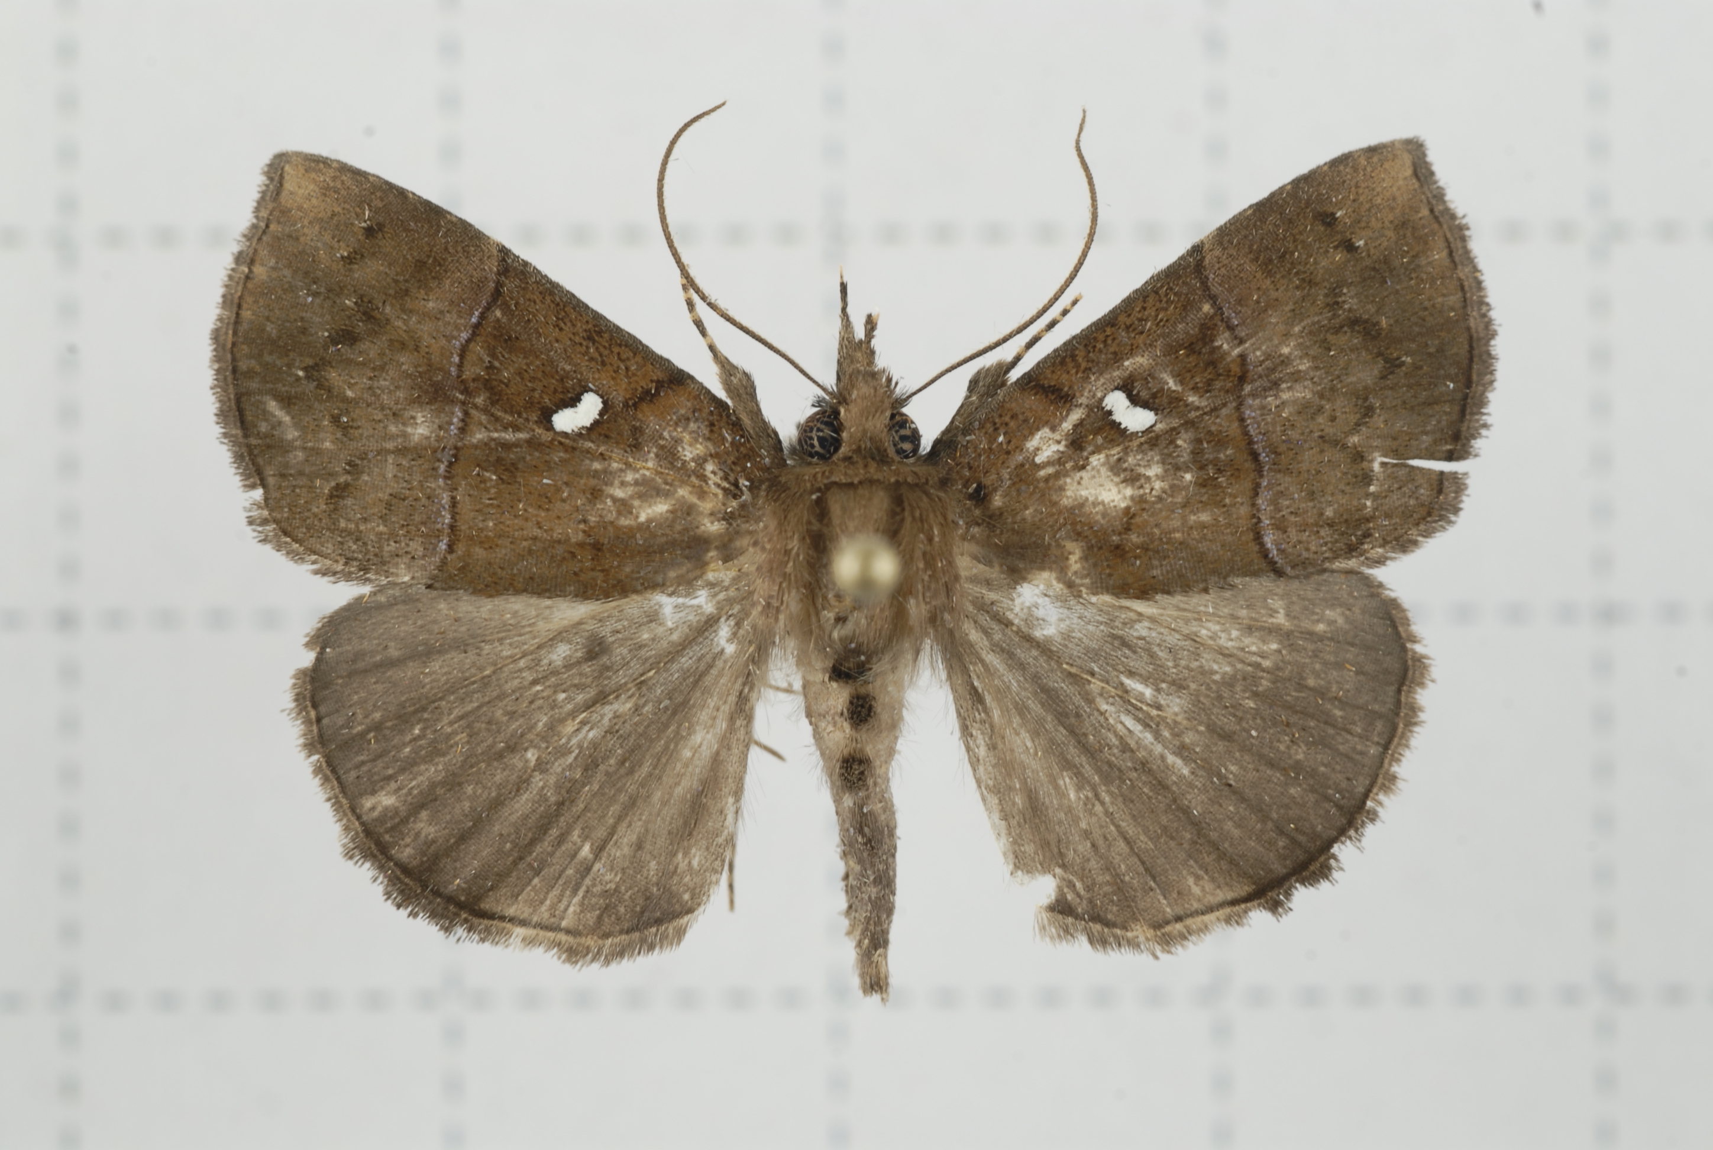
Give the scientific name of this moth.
Hypena albopunctalis
